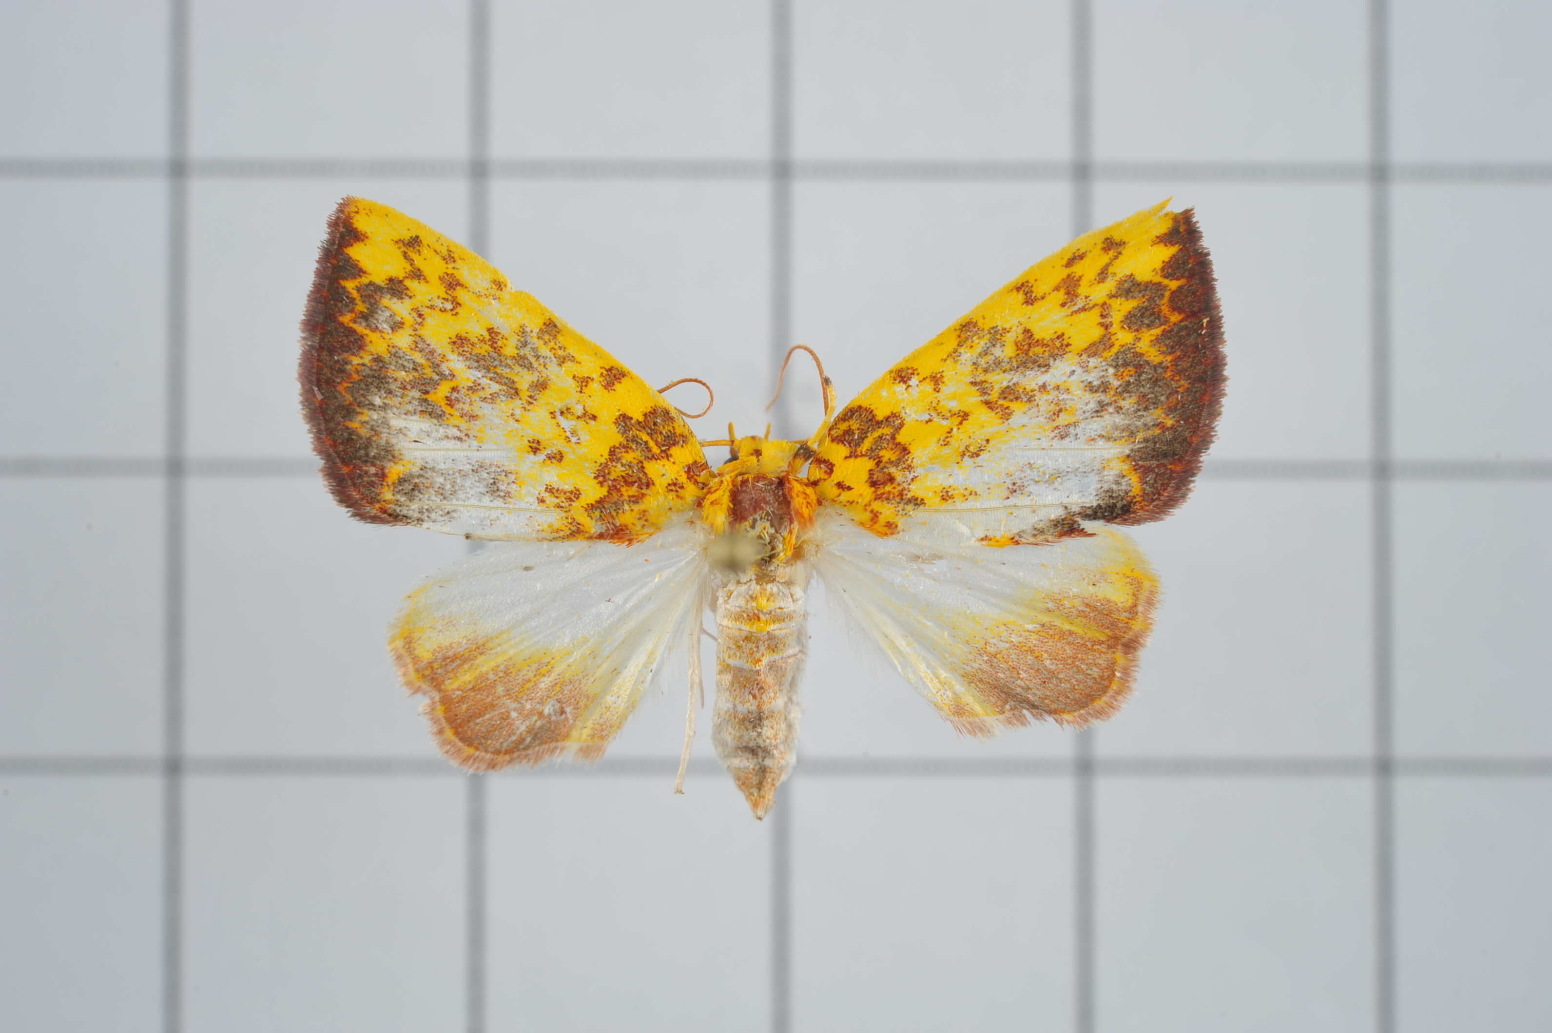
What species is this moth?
Siglophora ferreilutea
